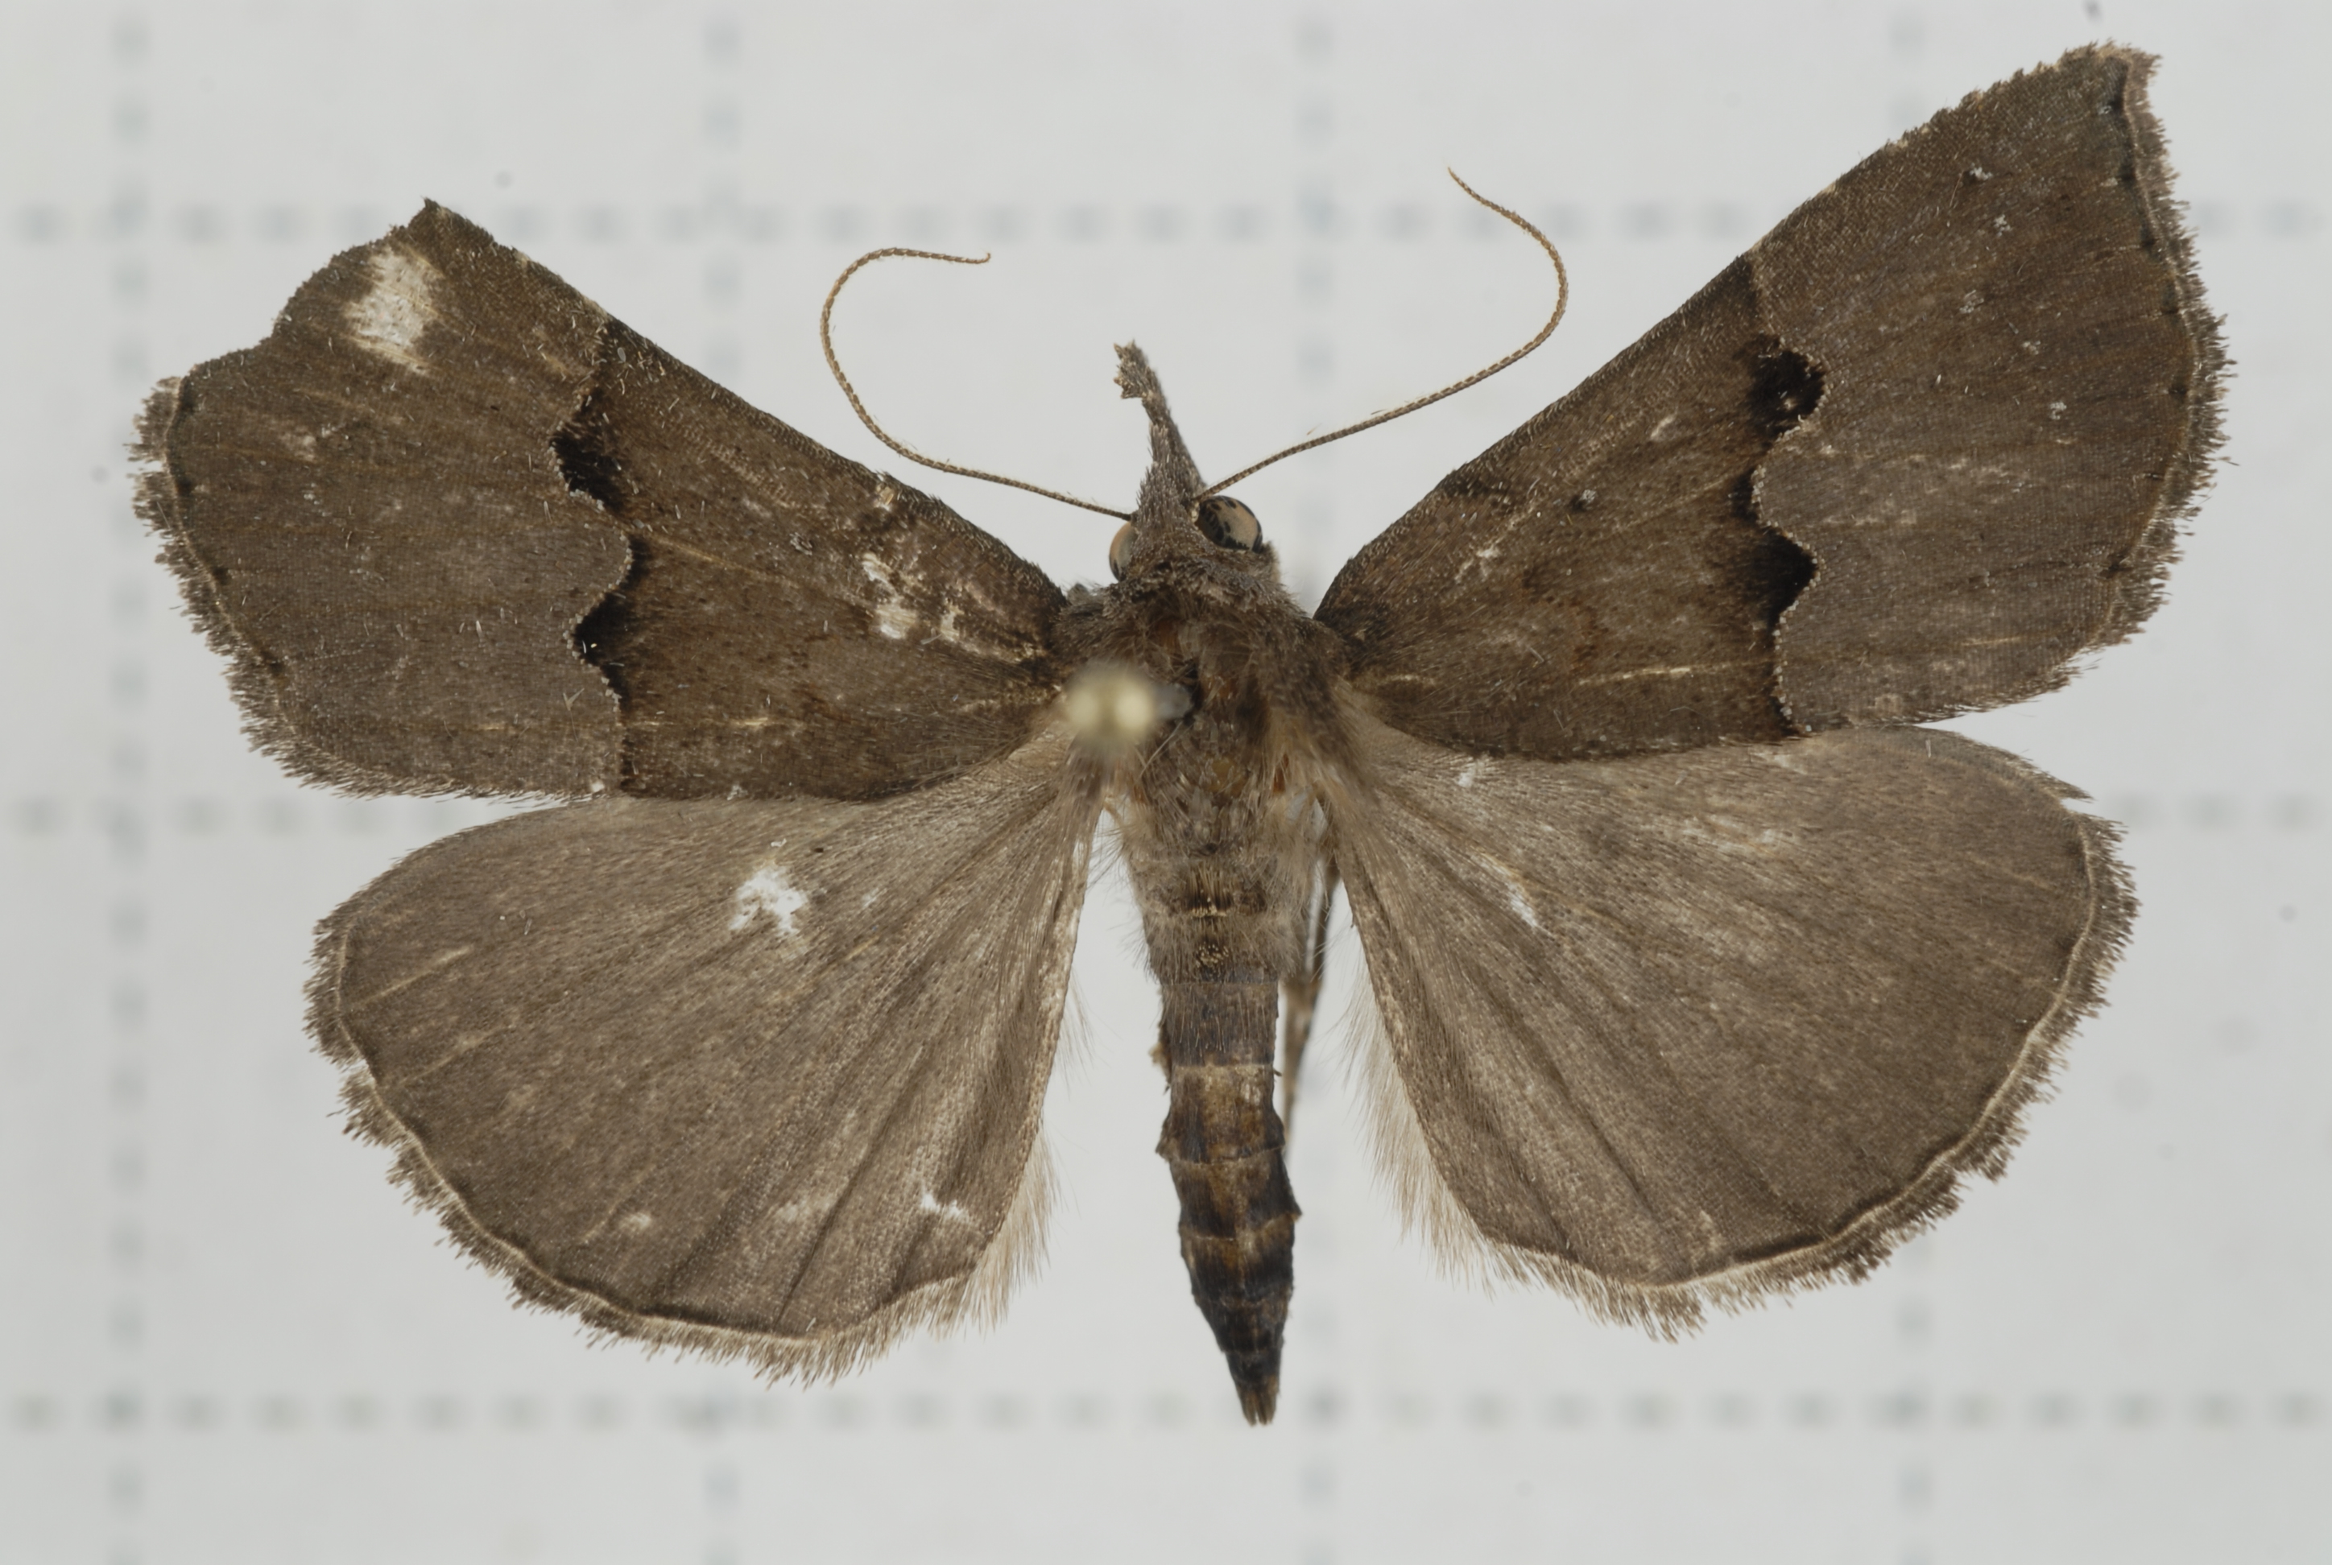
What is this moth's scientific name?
Hypena sinuosa
